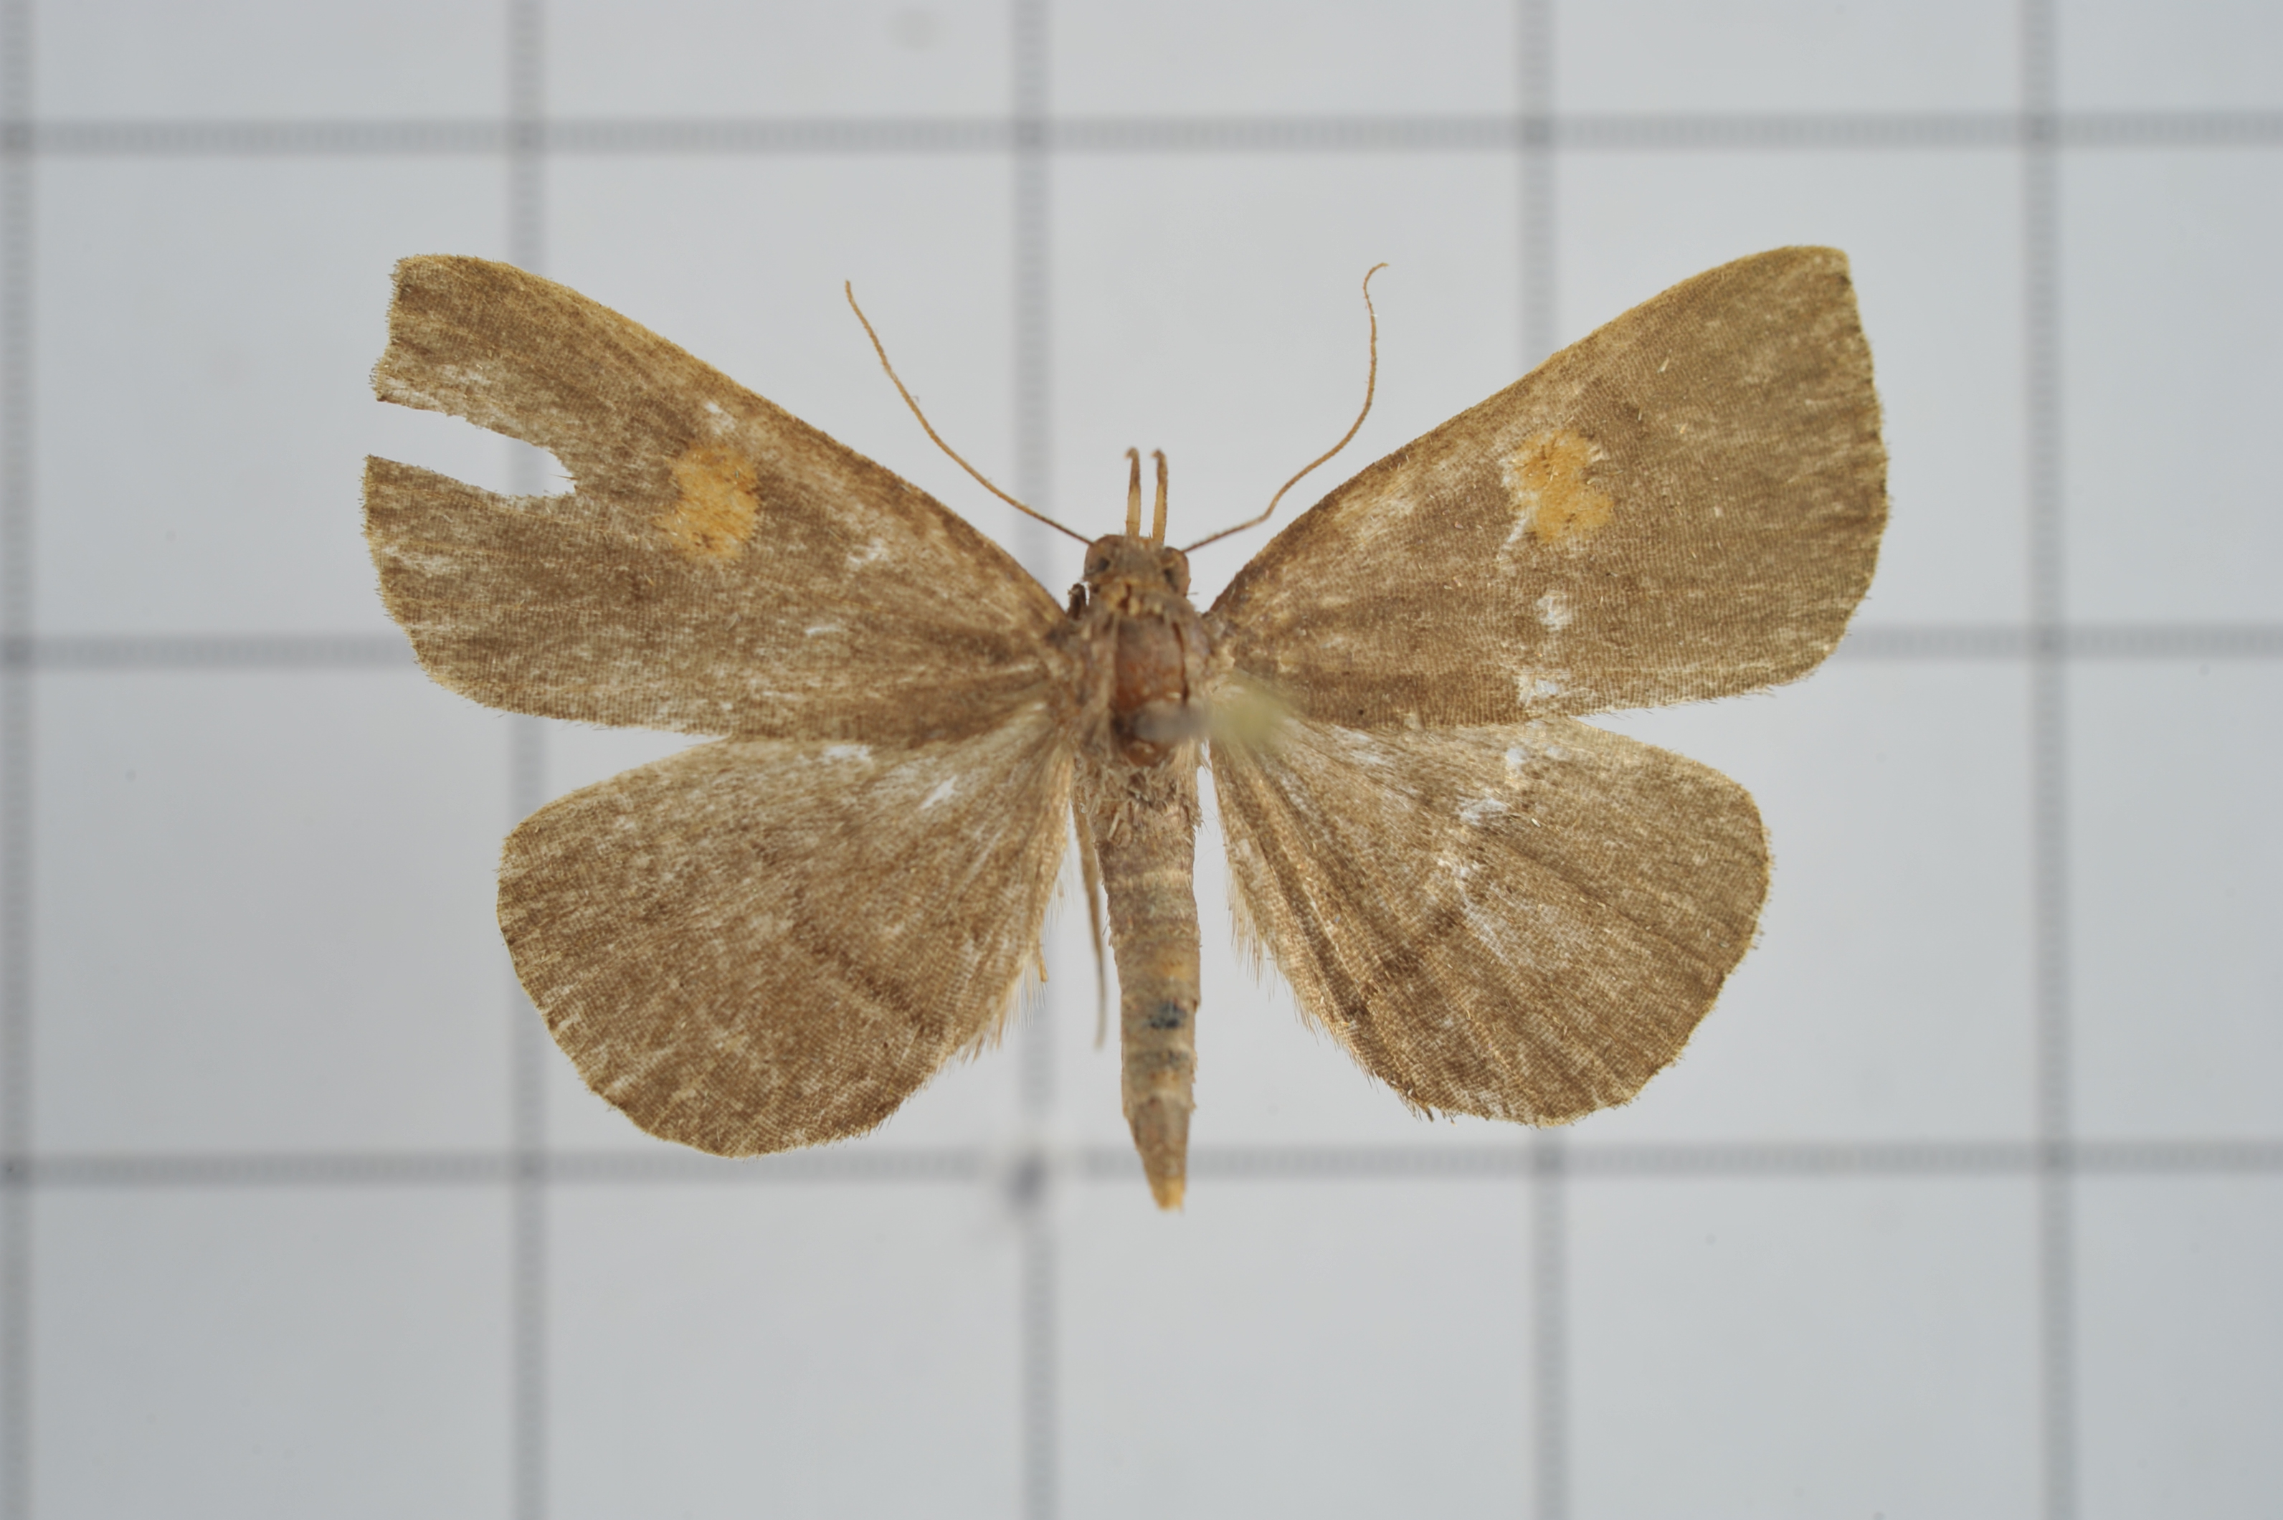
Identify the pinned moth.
Paracolax sugii
